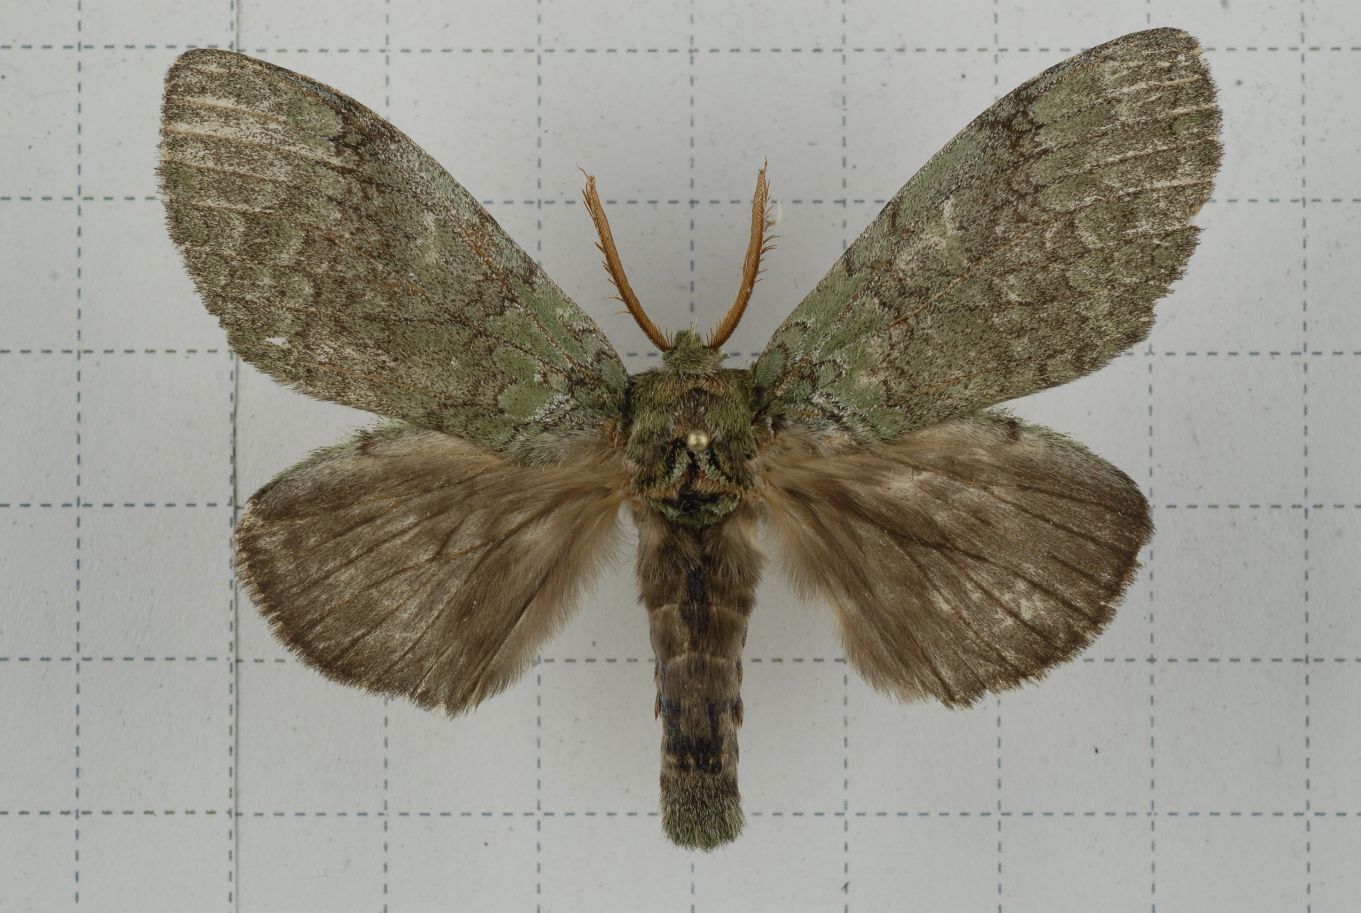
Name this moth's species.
Netria multispinae multispinae
